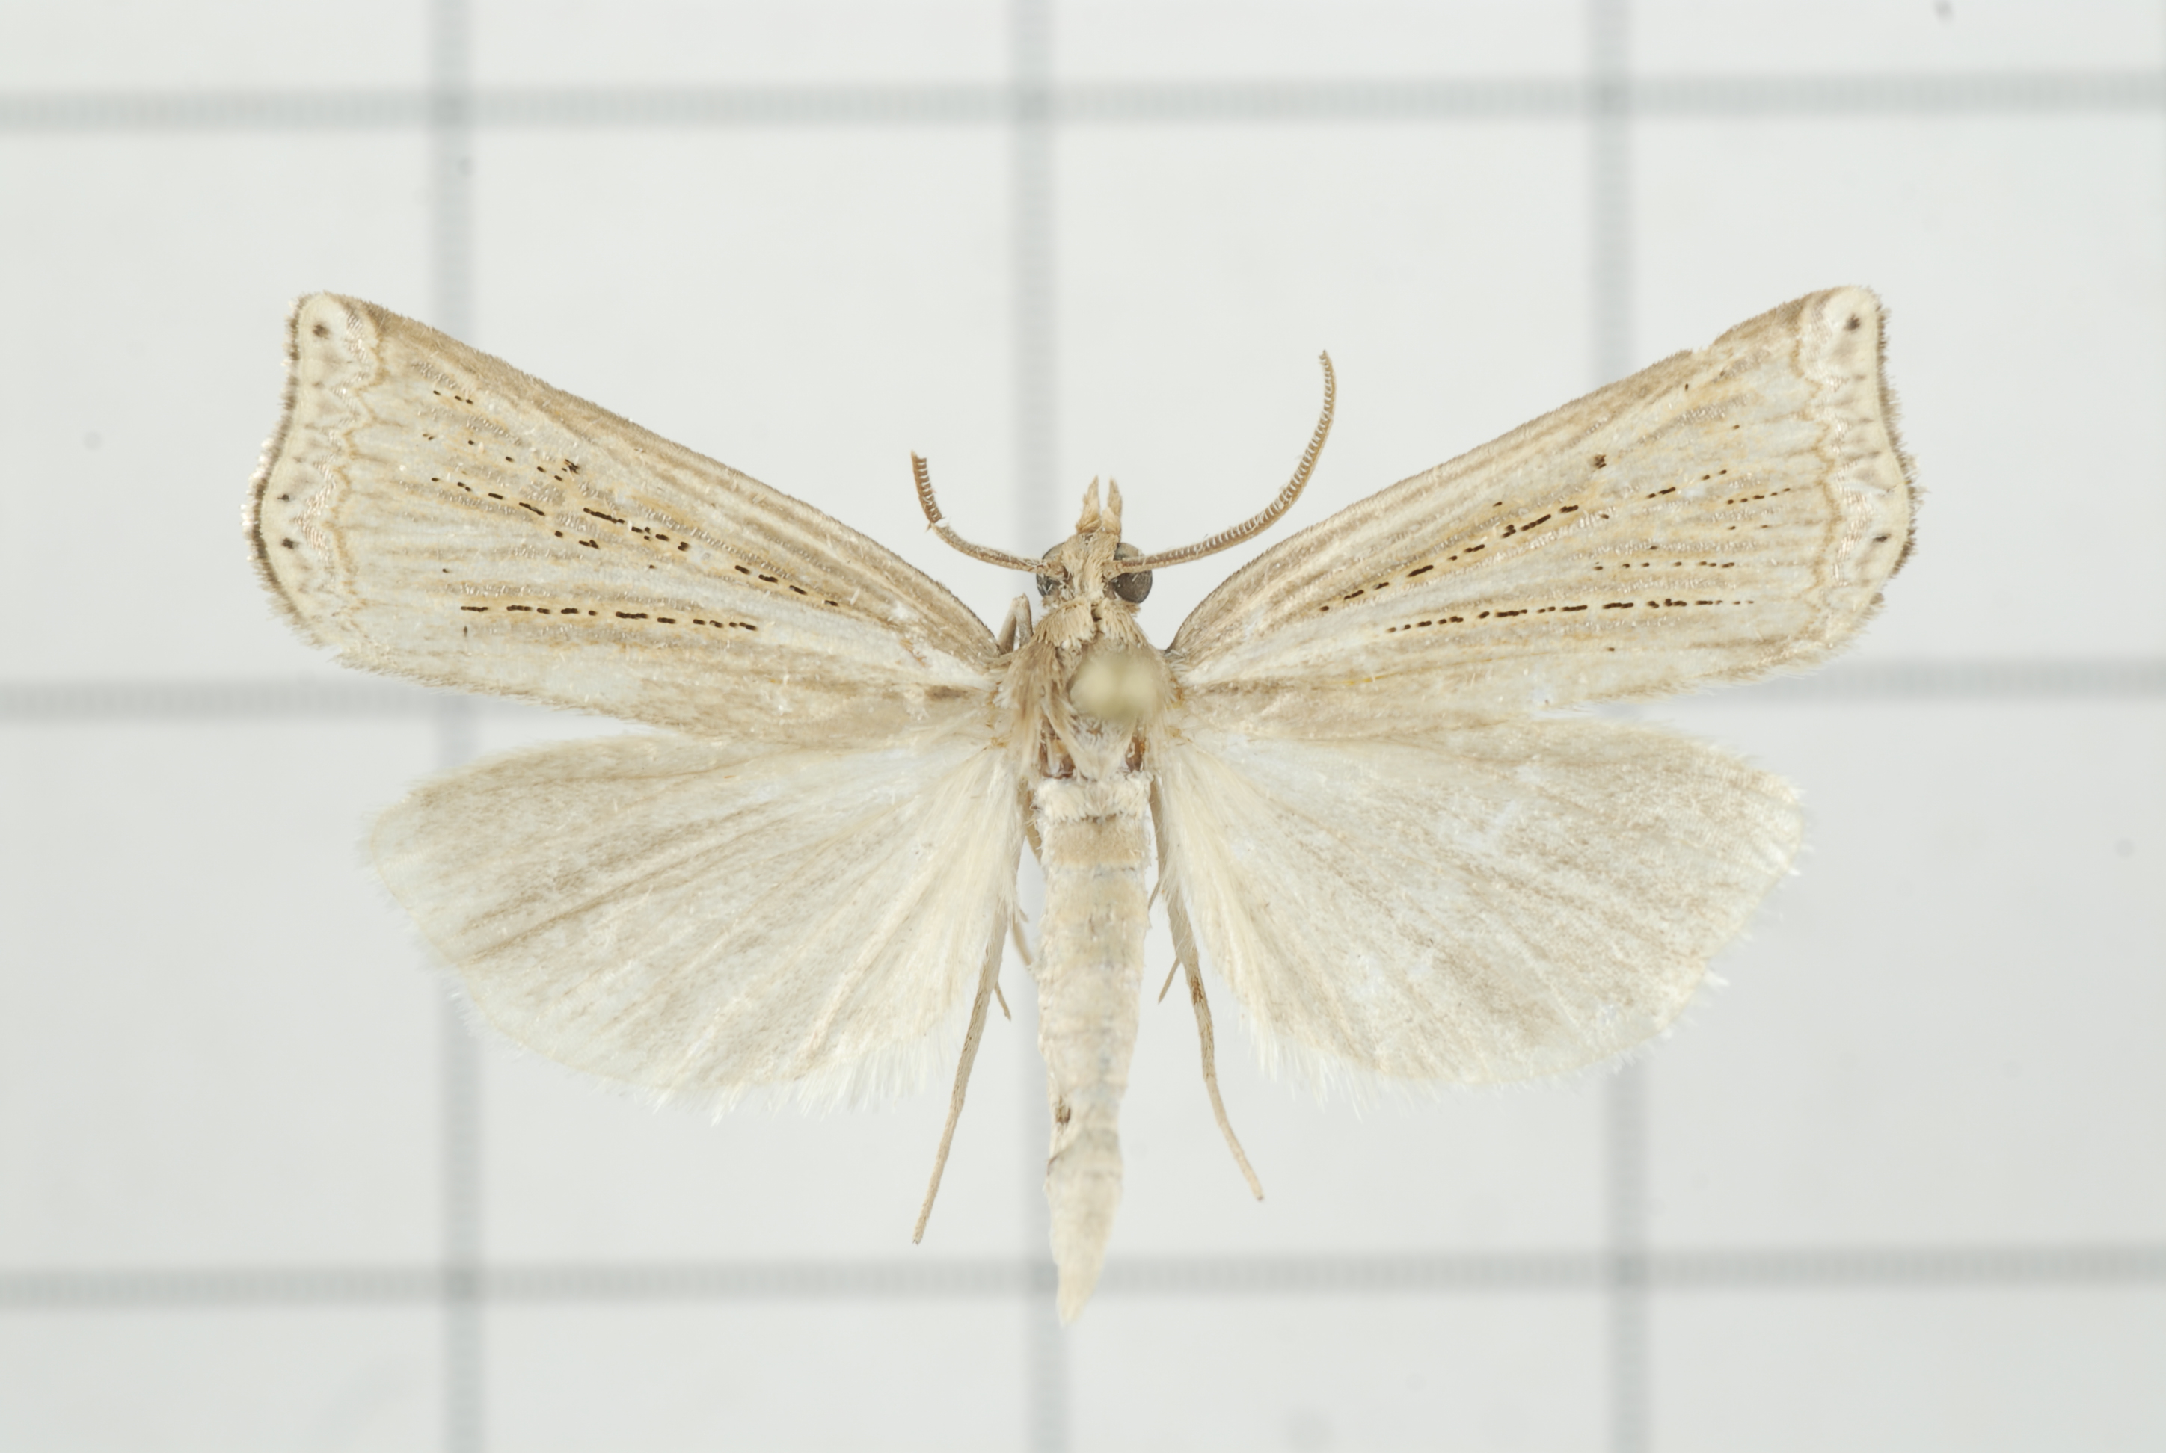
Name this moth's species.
Ancylolomia japonica
